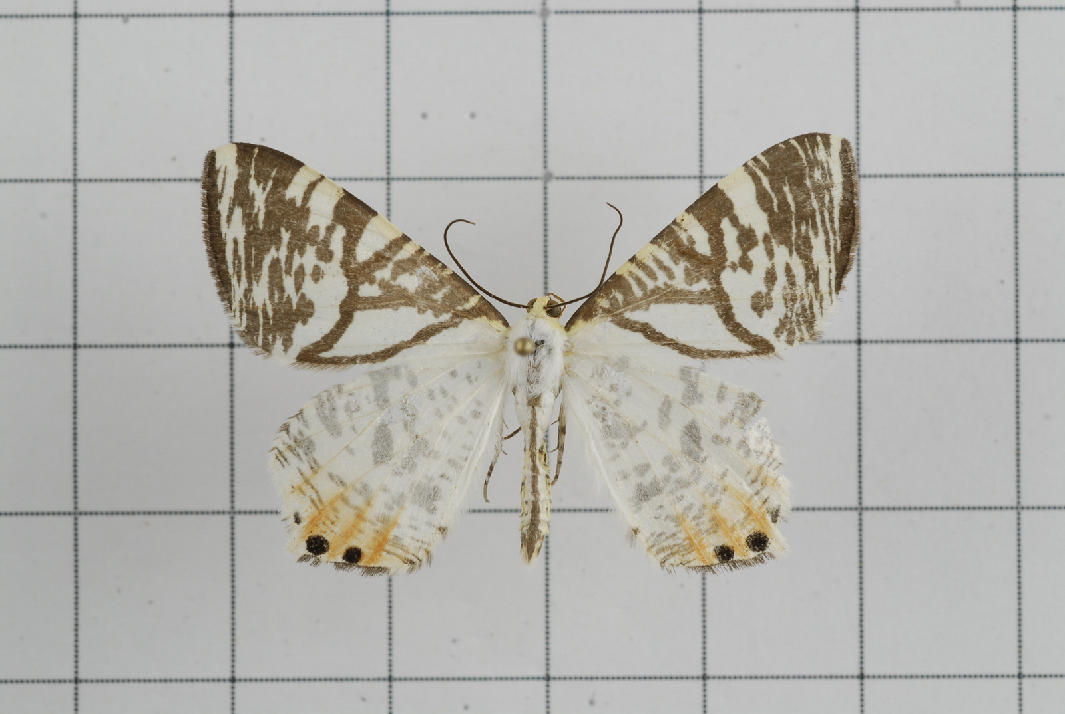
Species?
Ourapteryx ramosa
